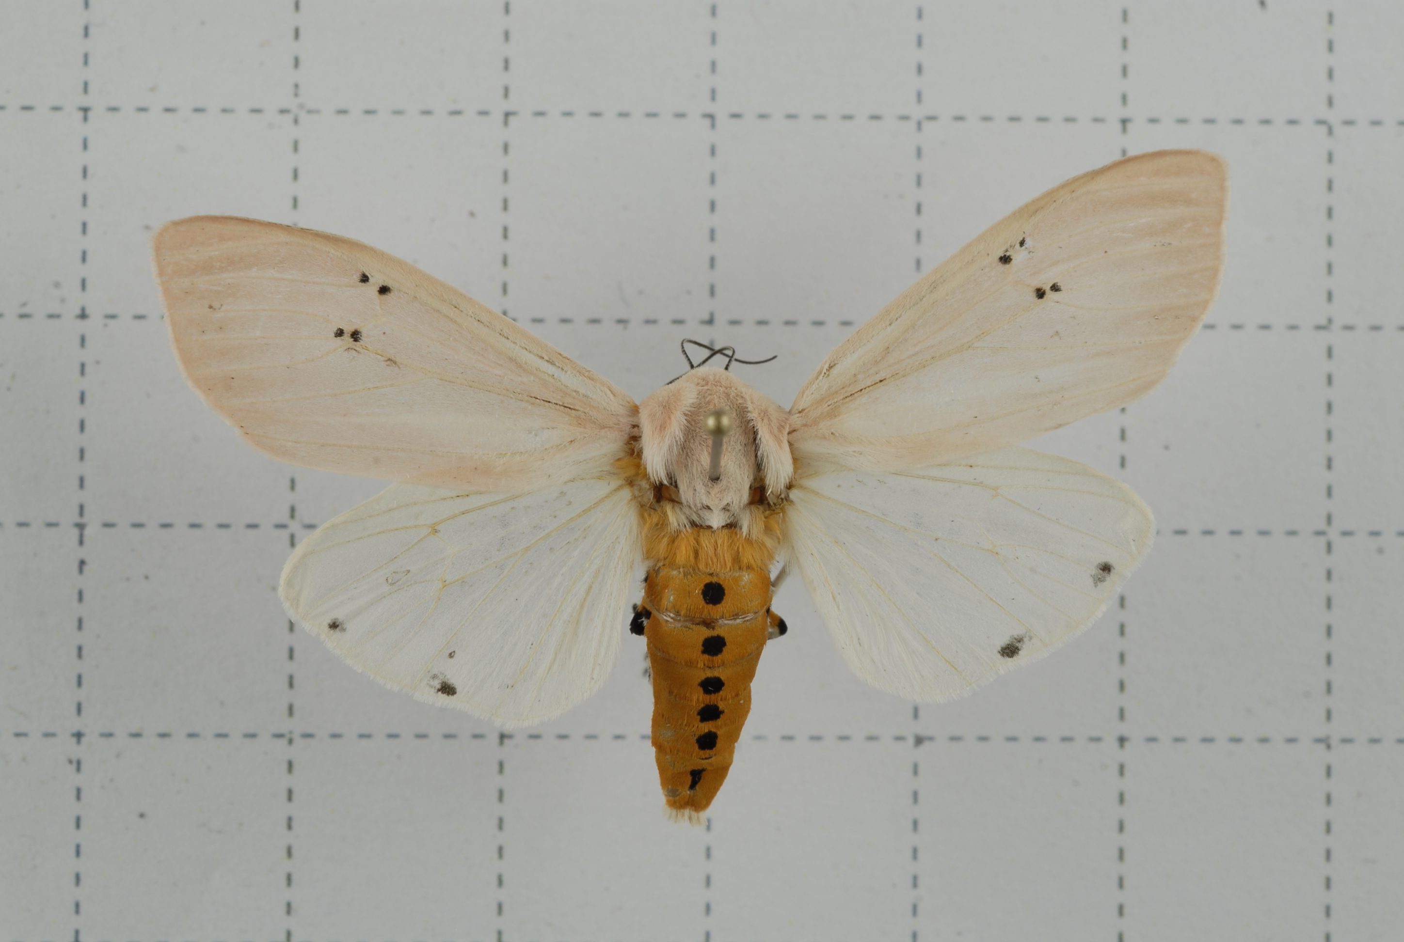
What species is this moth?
Creatonotos transiens koni
